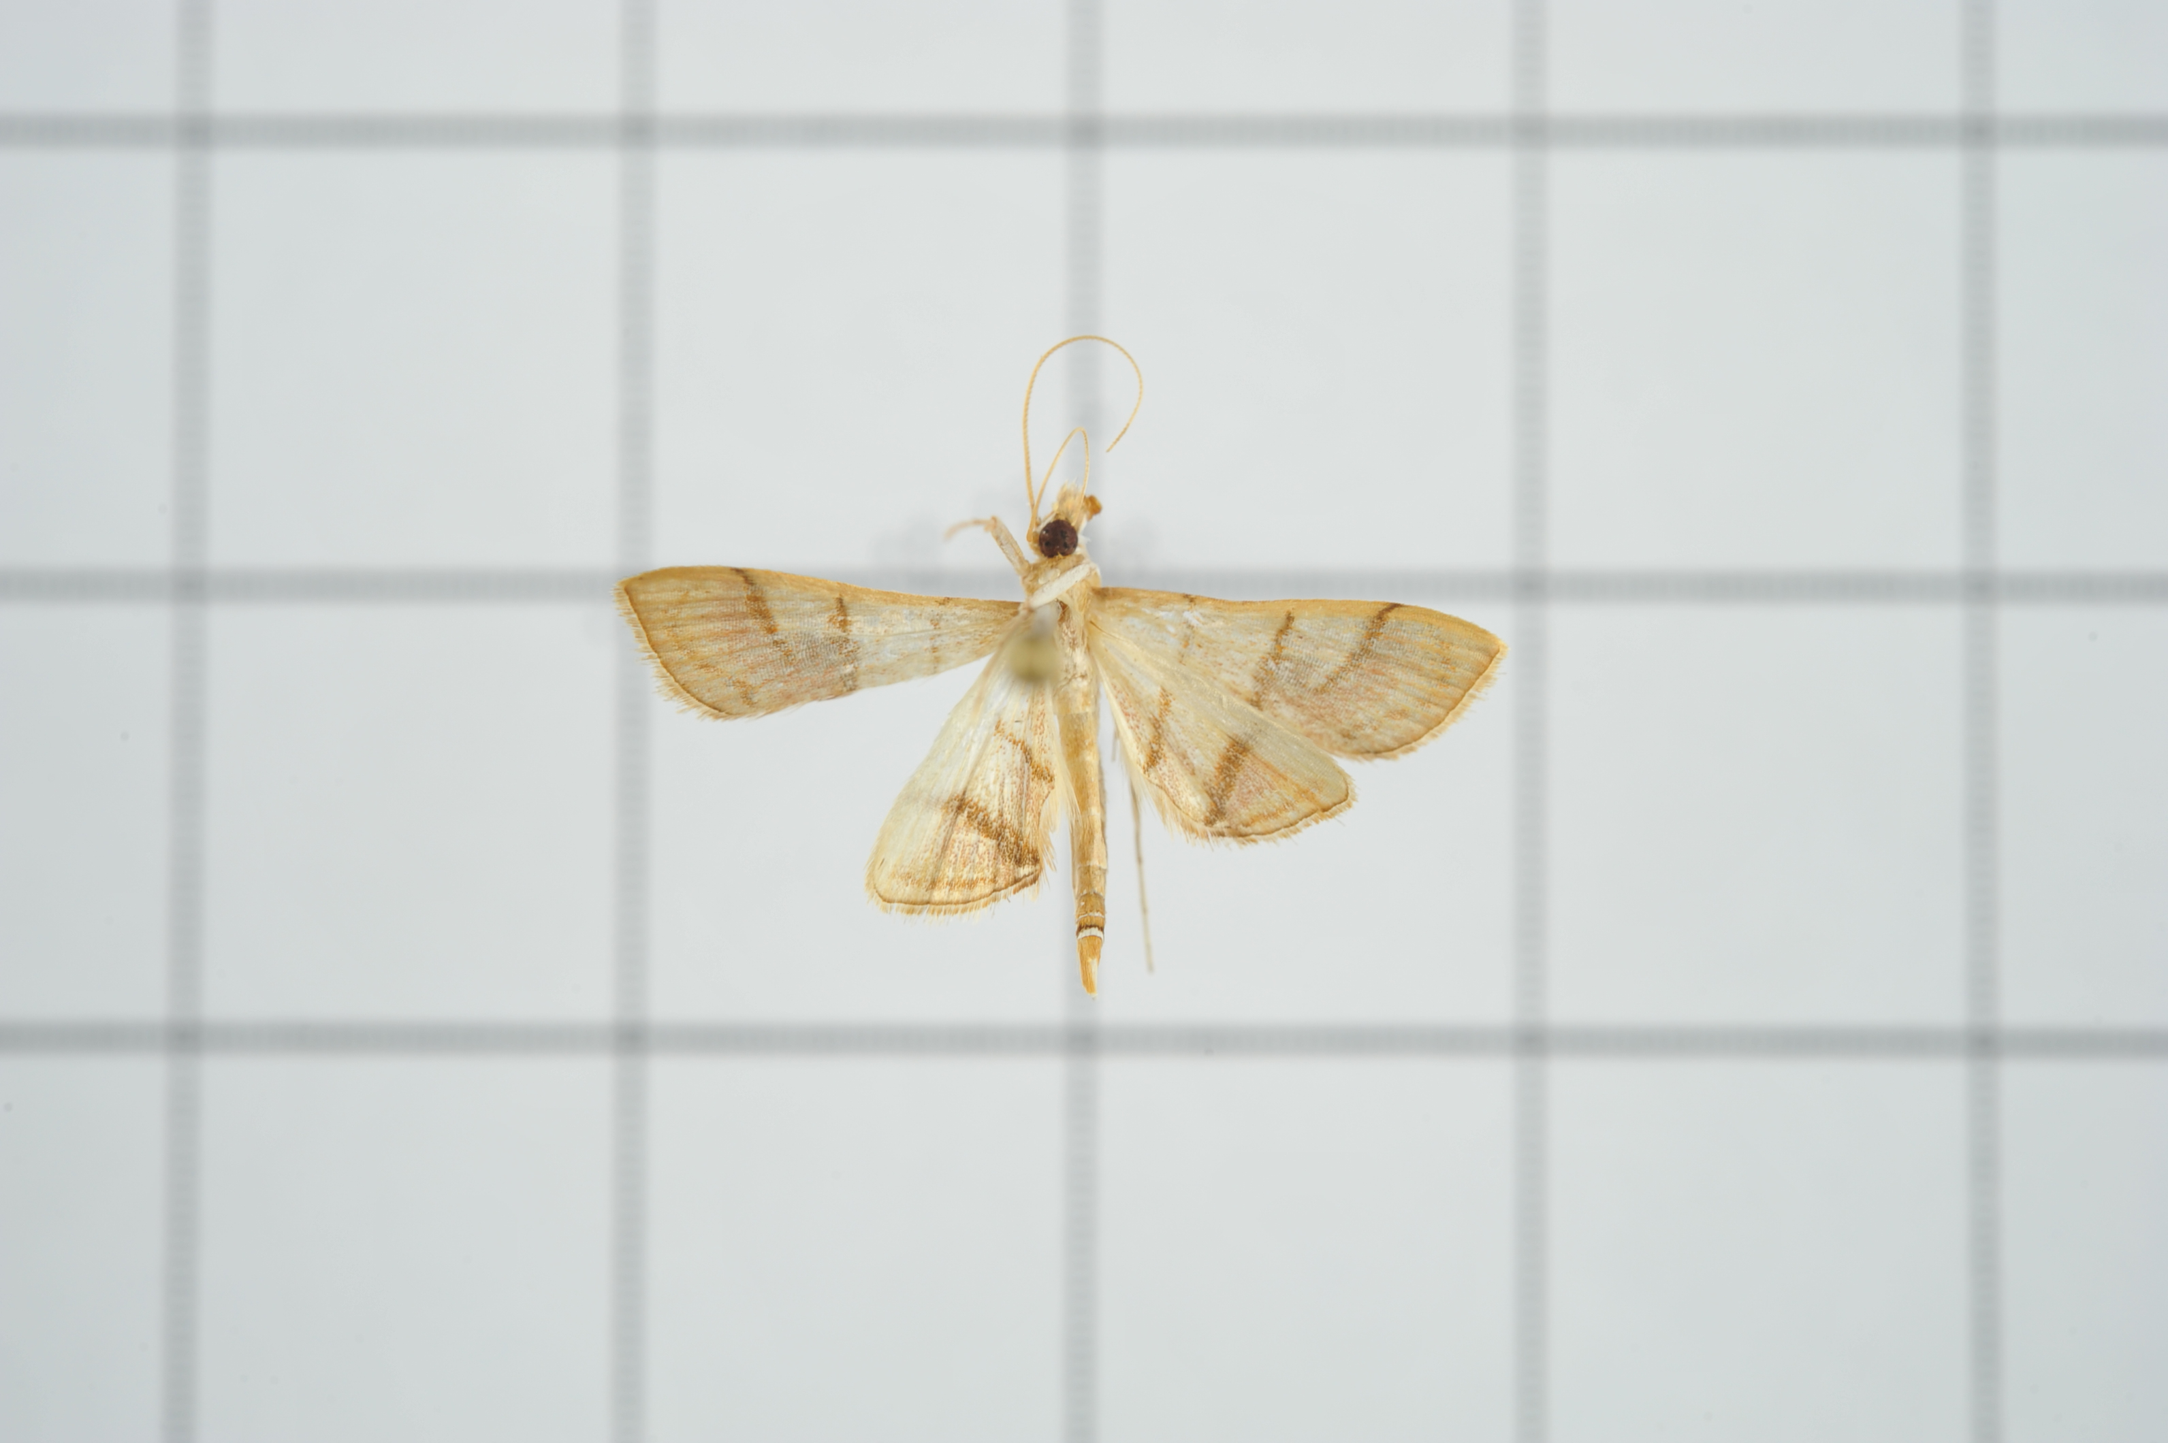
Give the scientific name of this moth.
Pagyda arbiter
